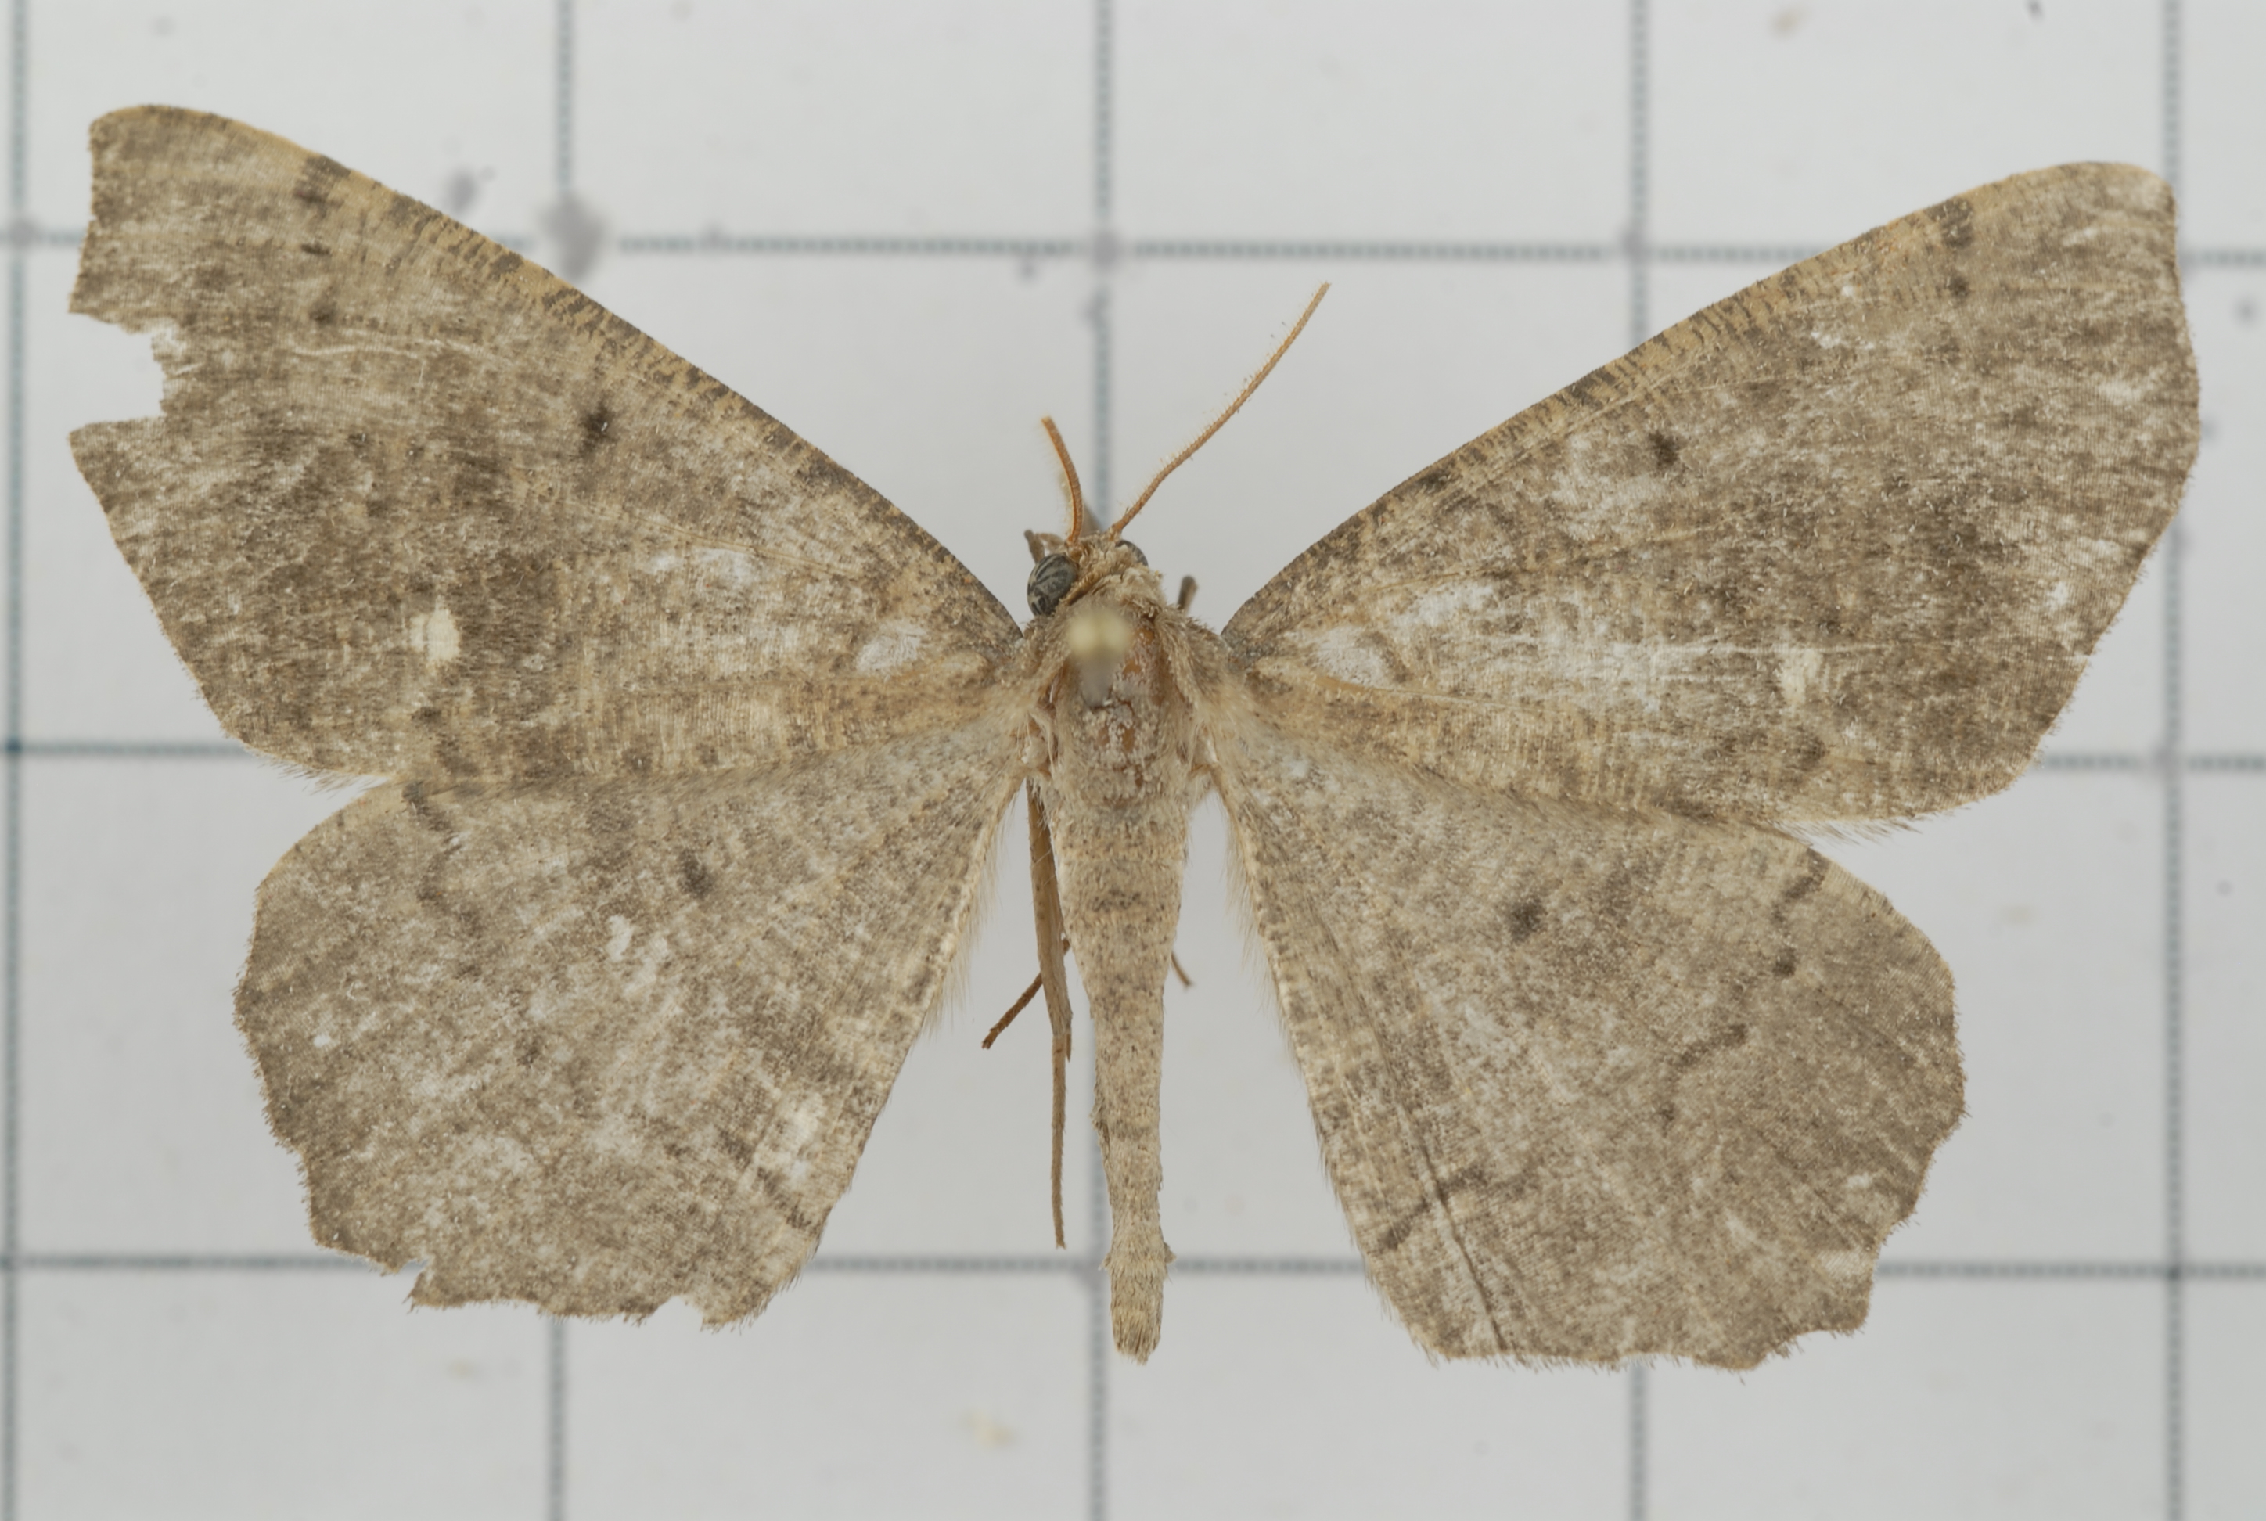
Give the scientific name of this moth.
Xerodes contiguaria
